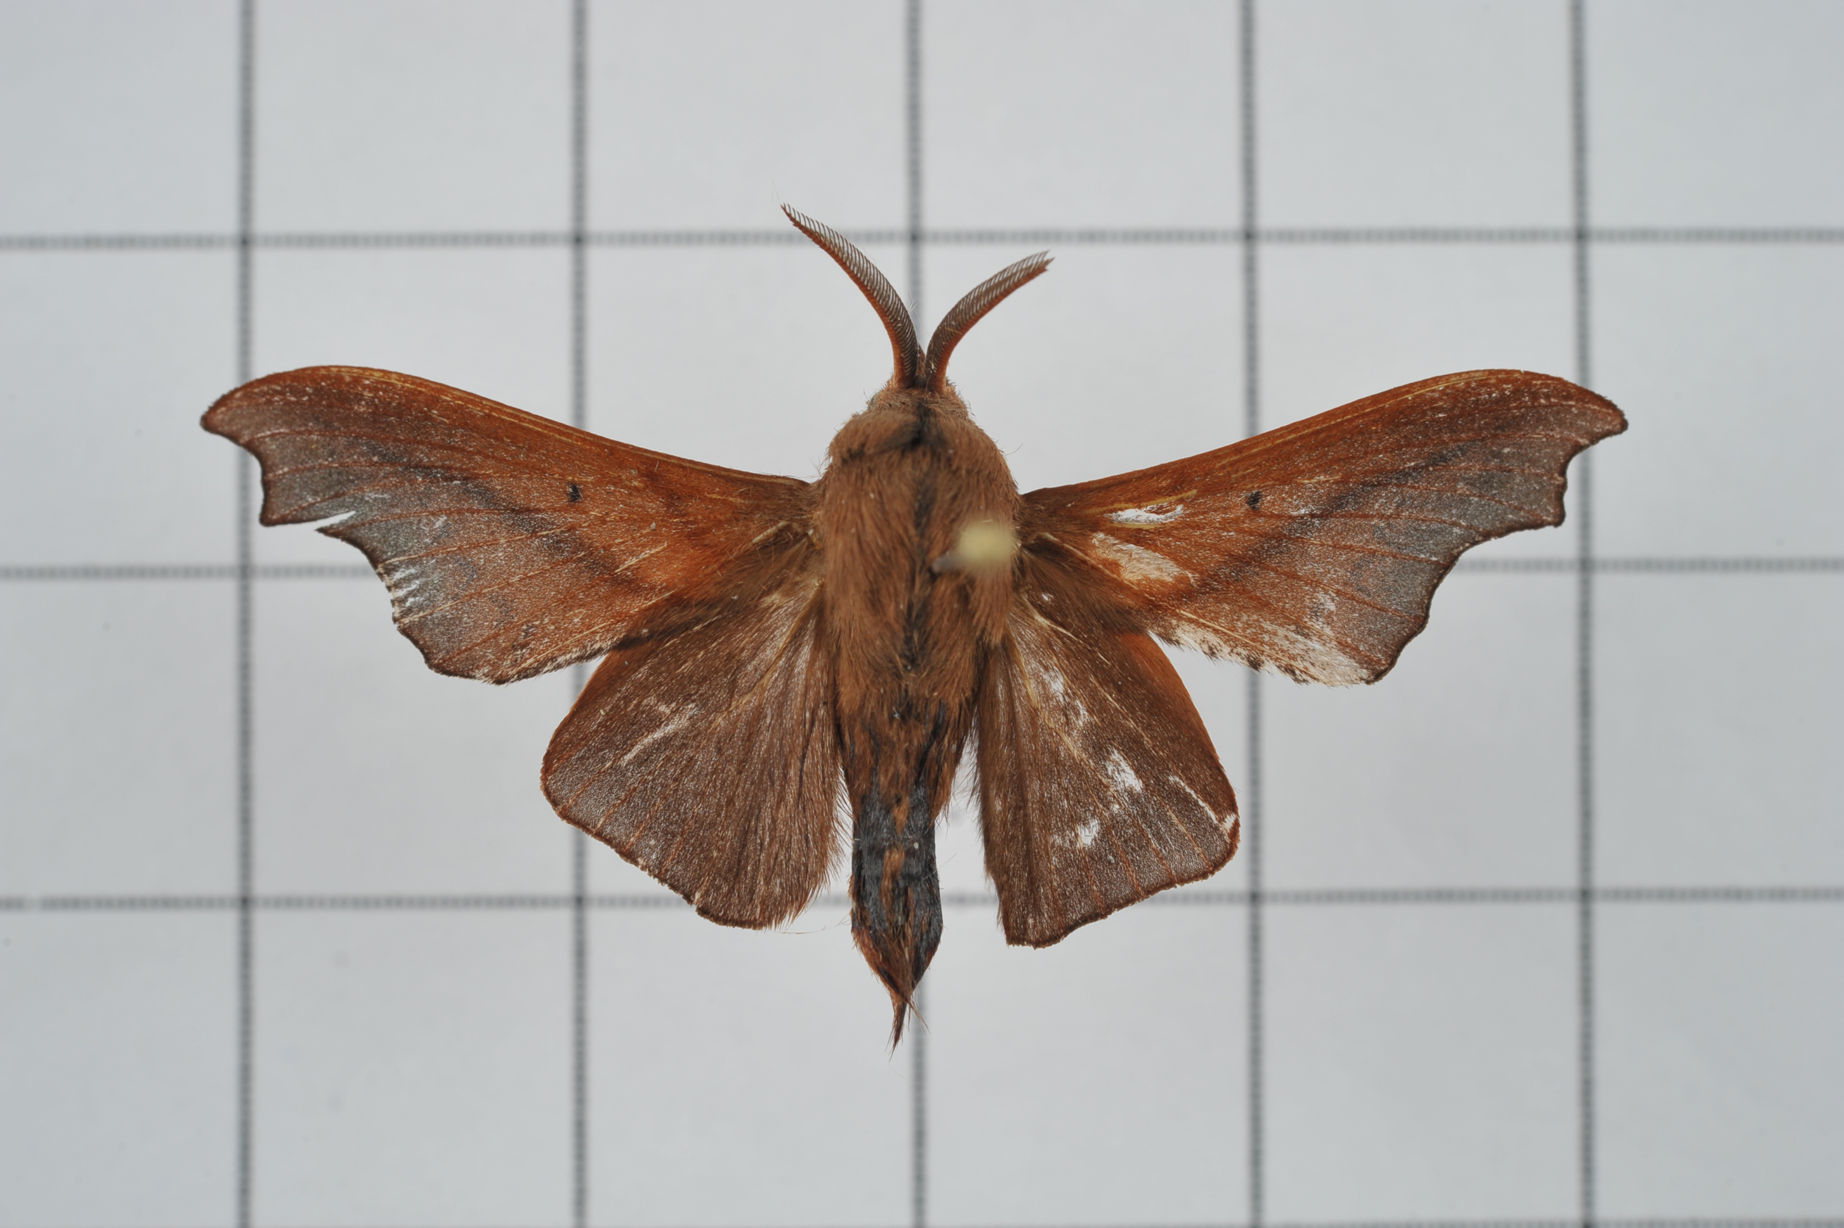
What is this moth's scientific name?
Bharetta owadai
